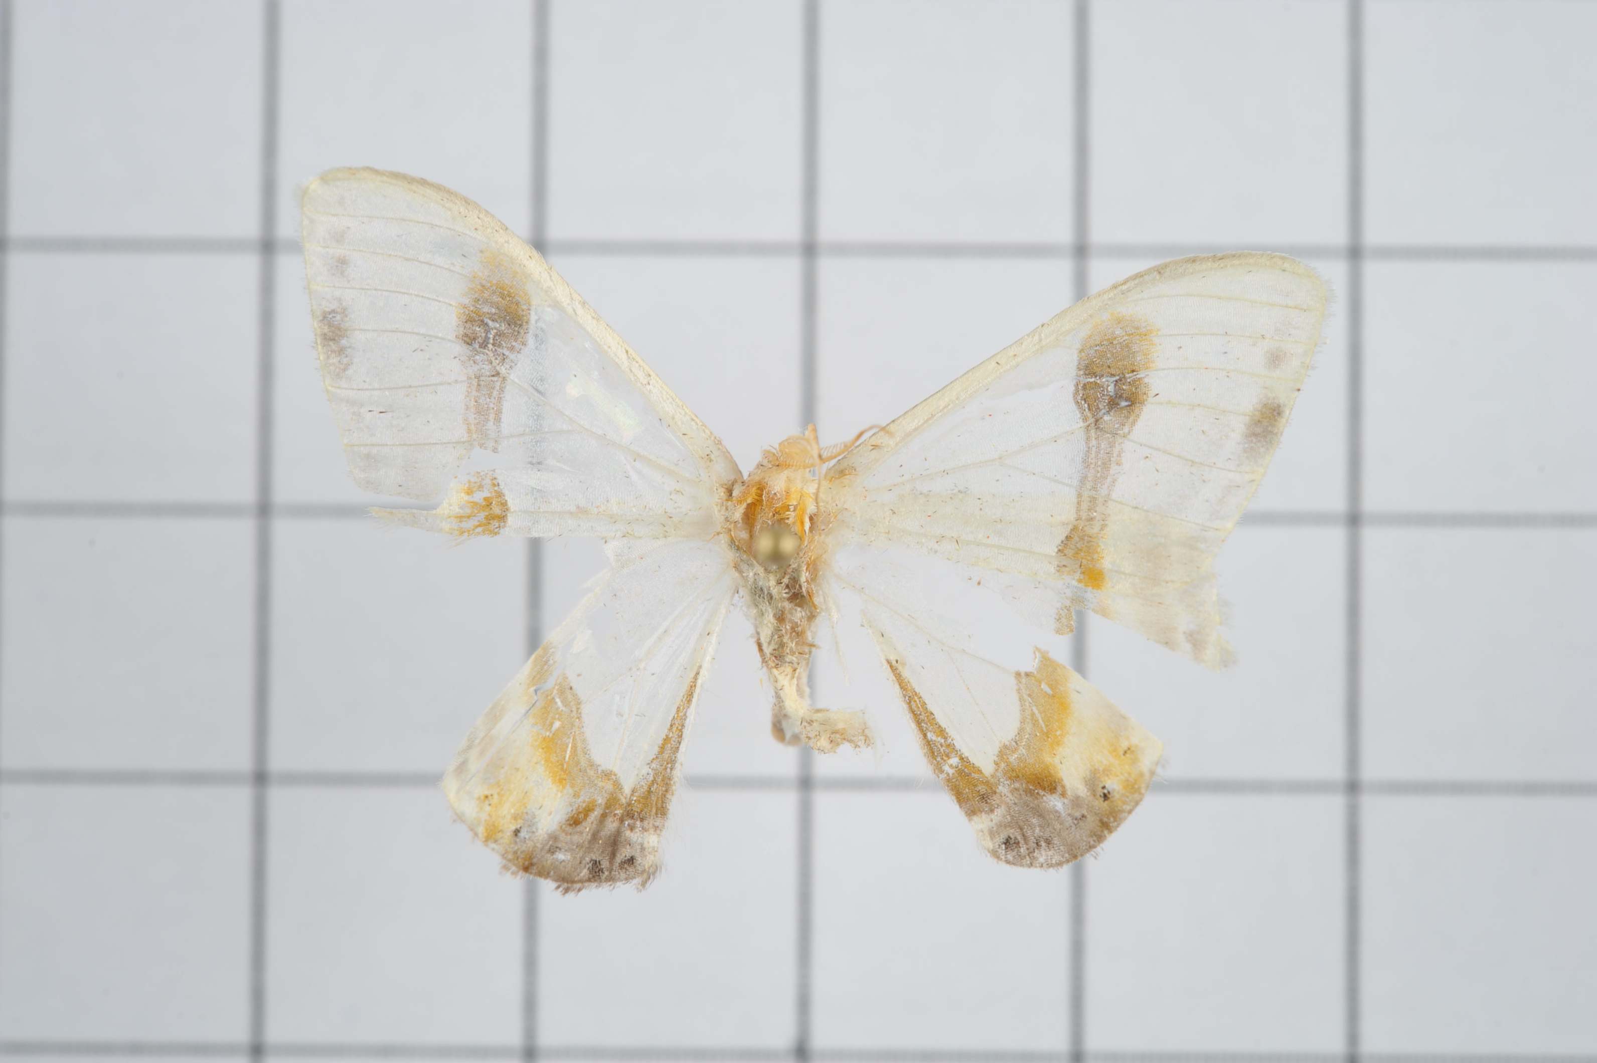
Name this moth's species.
Macrocilix mysticata flavotincta
